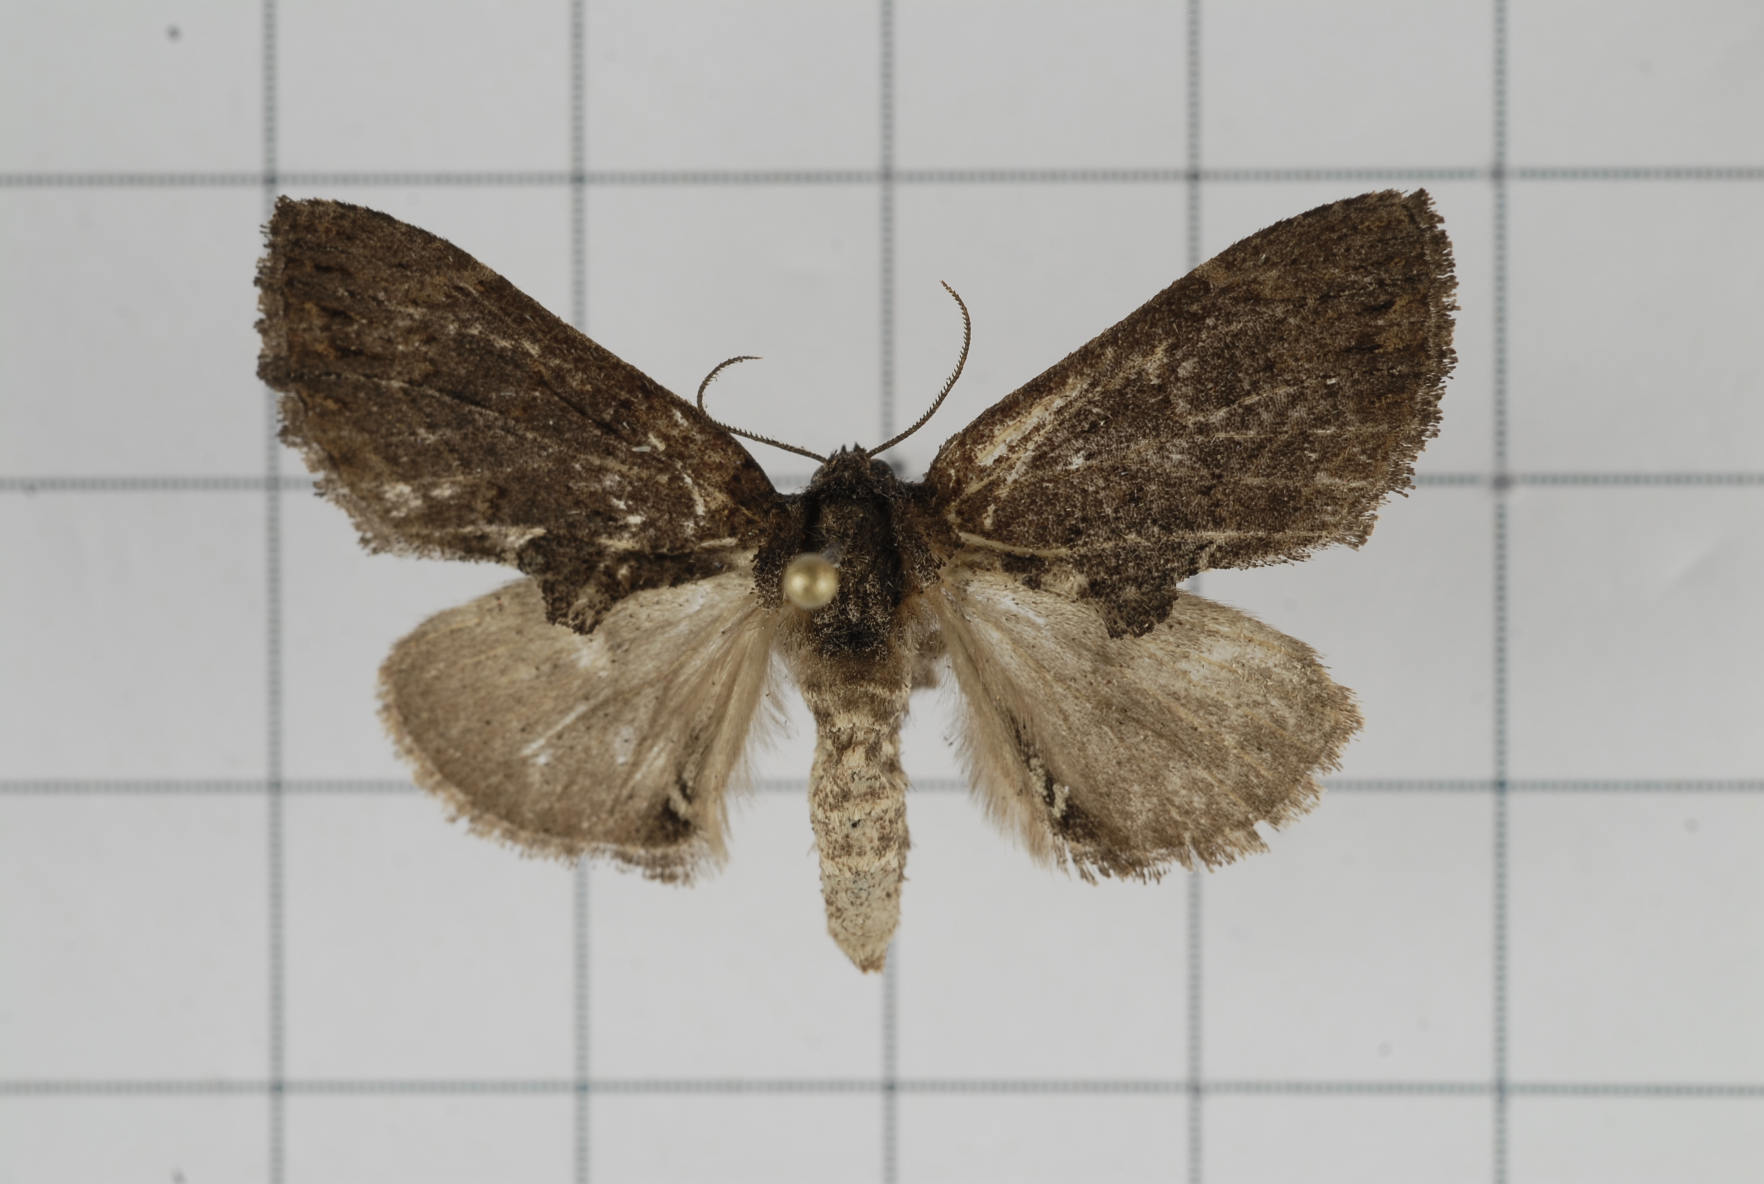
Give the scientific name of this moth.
Lophontosia fusca
